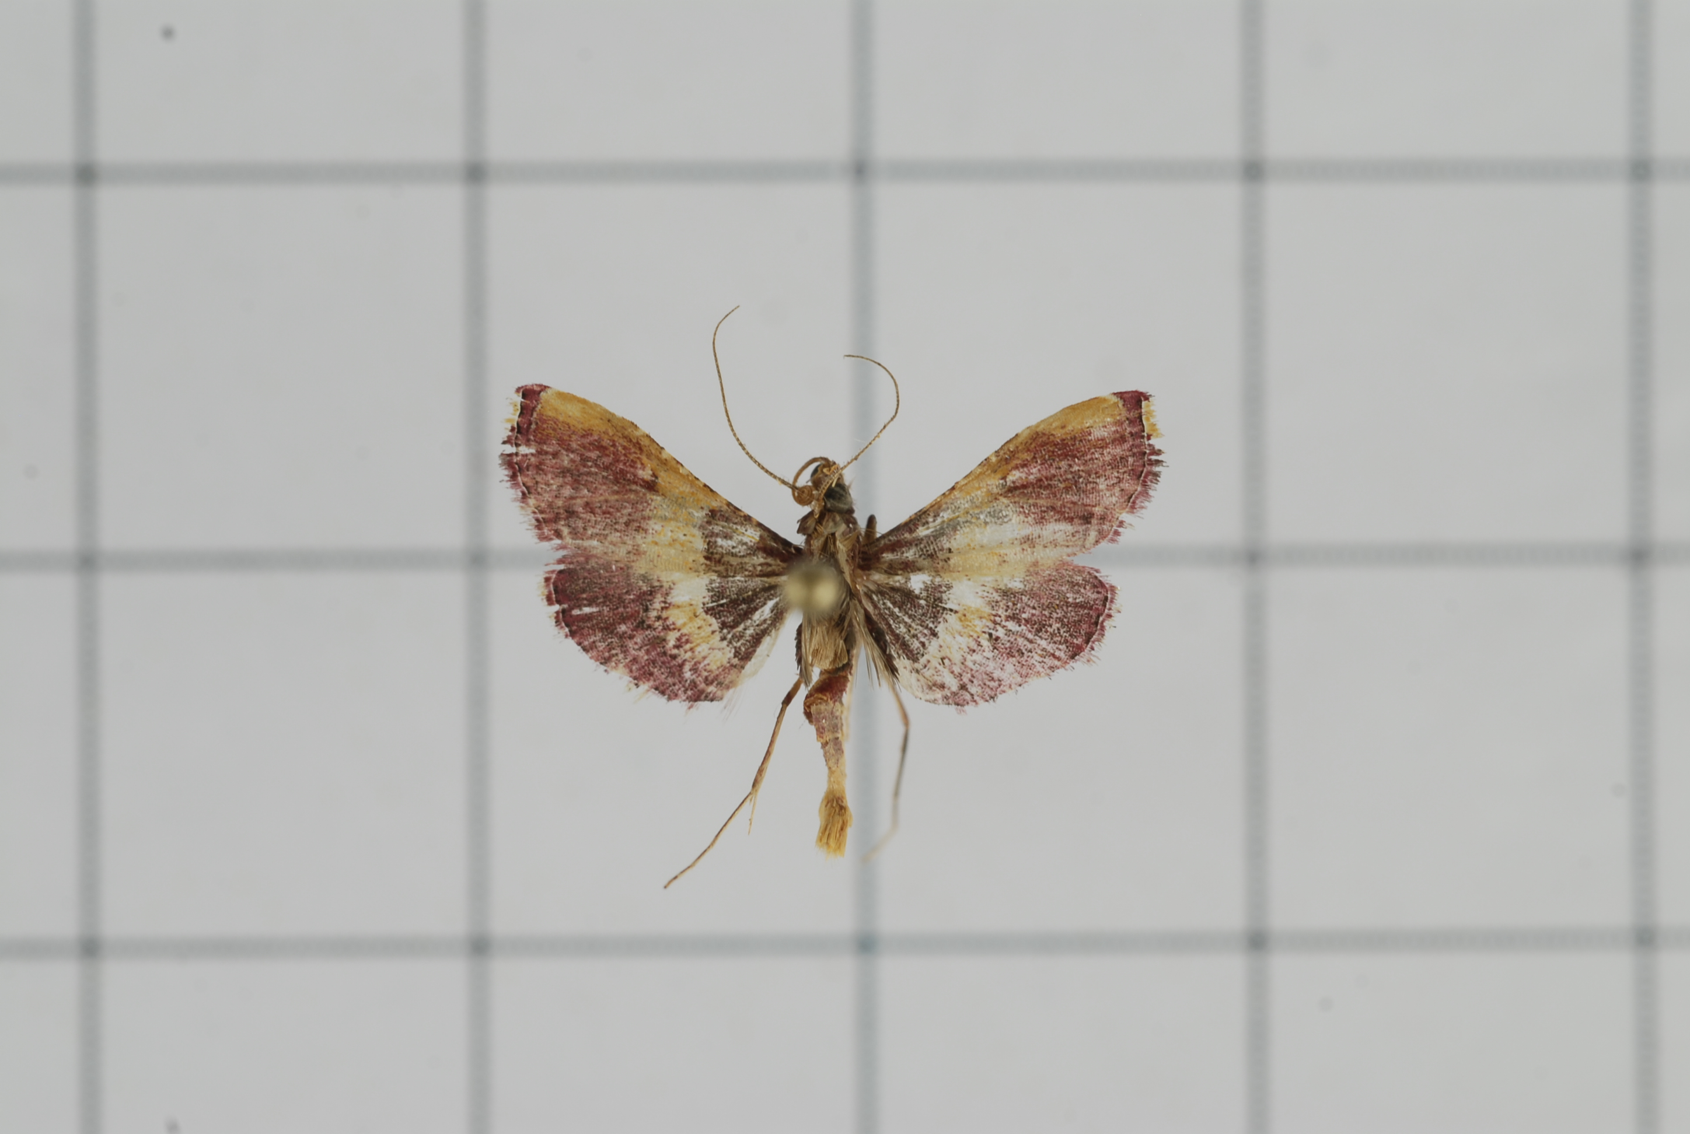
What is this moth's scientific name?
Endotricha mesenterialis
